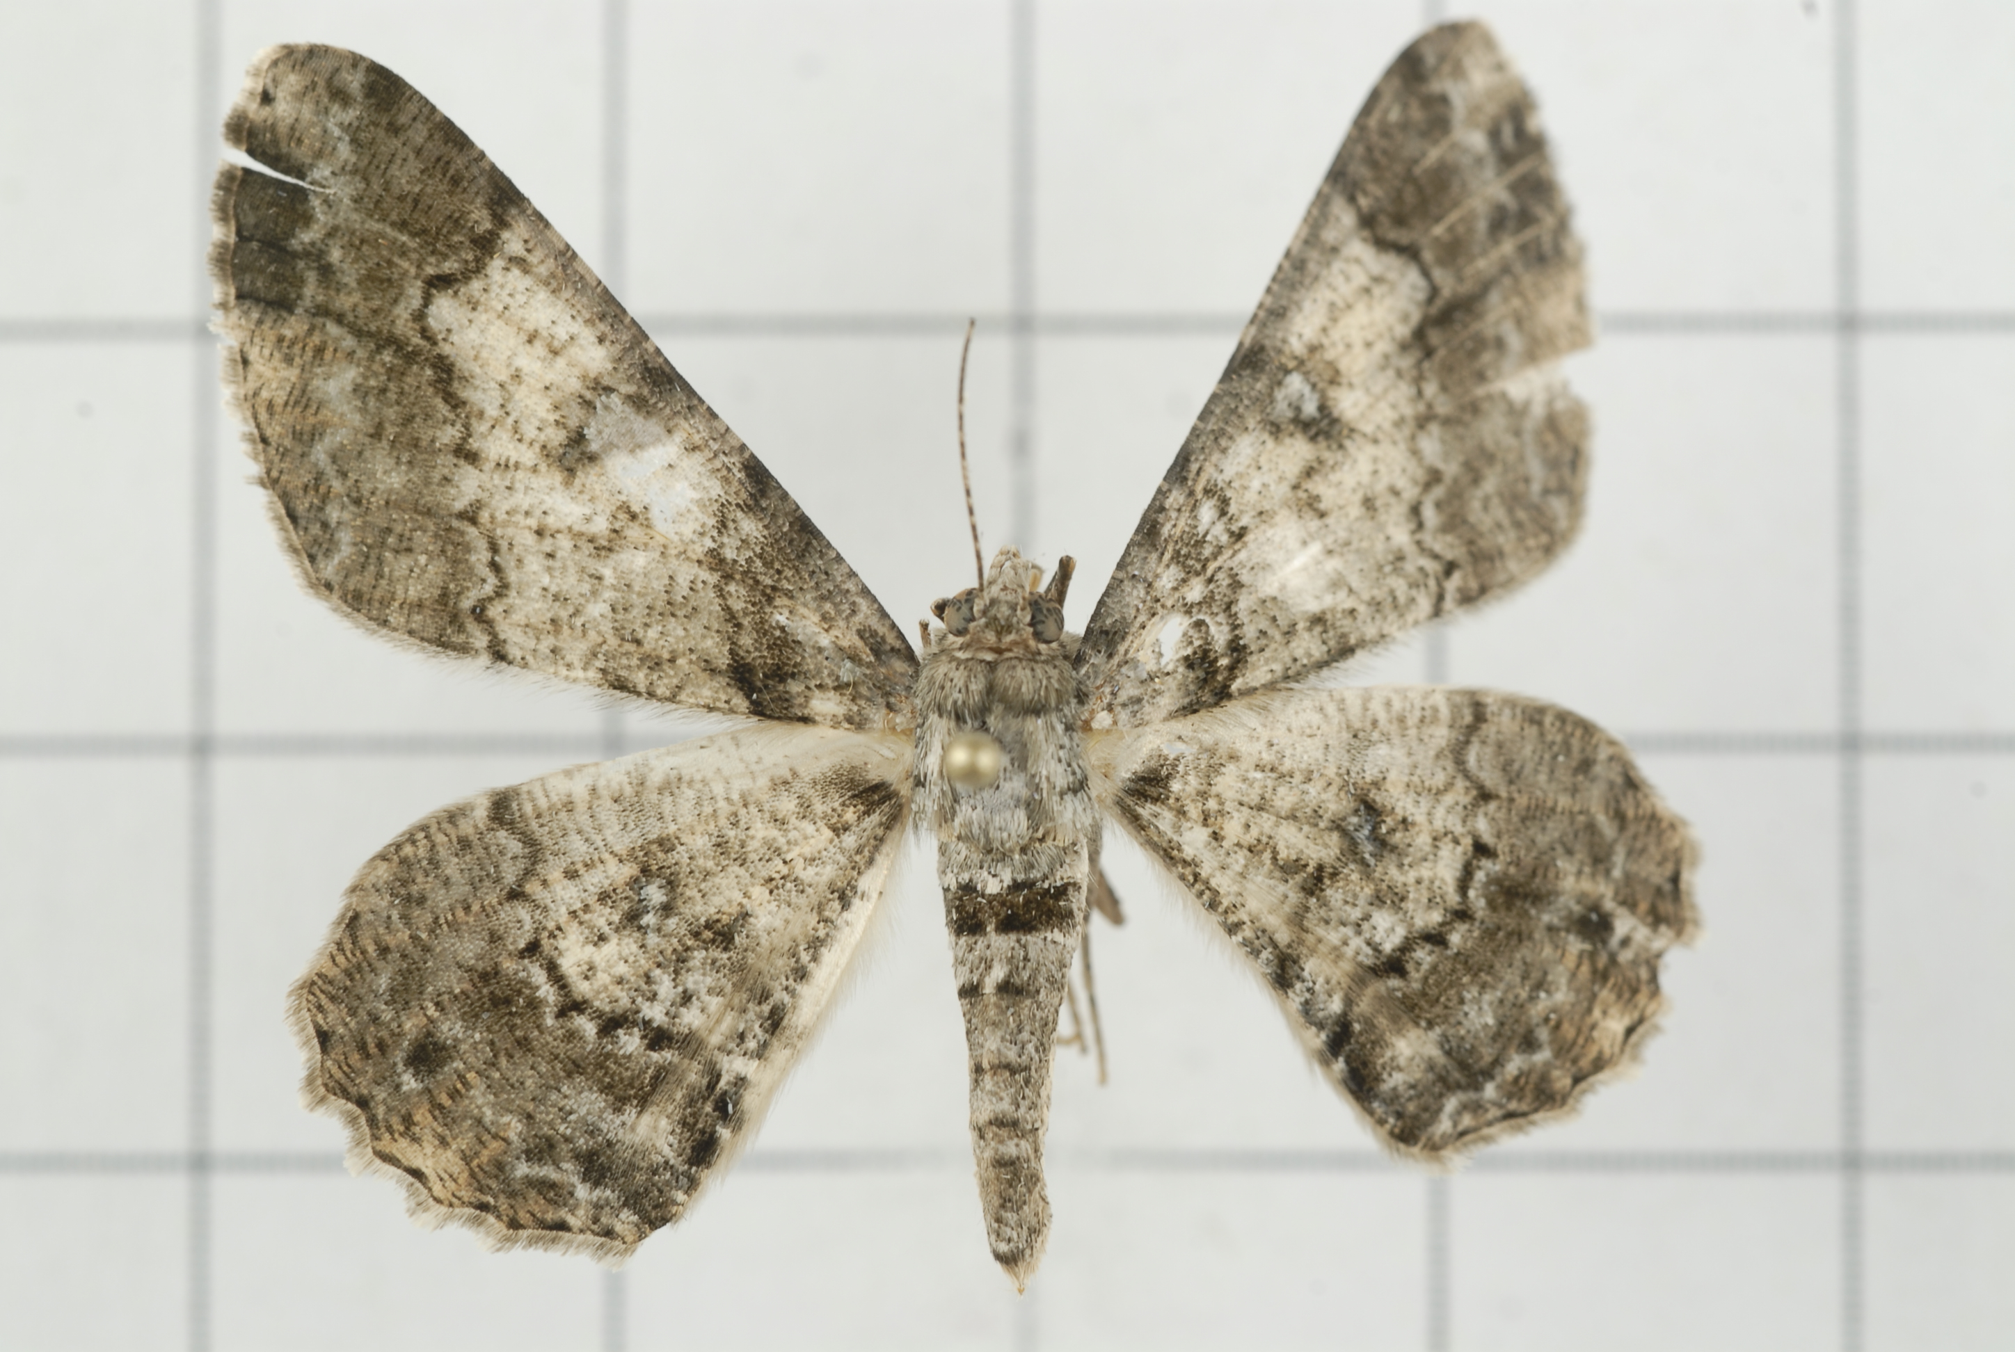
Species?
Cleora alienaria
